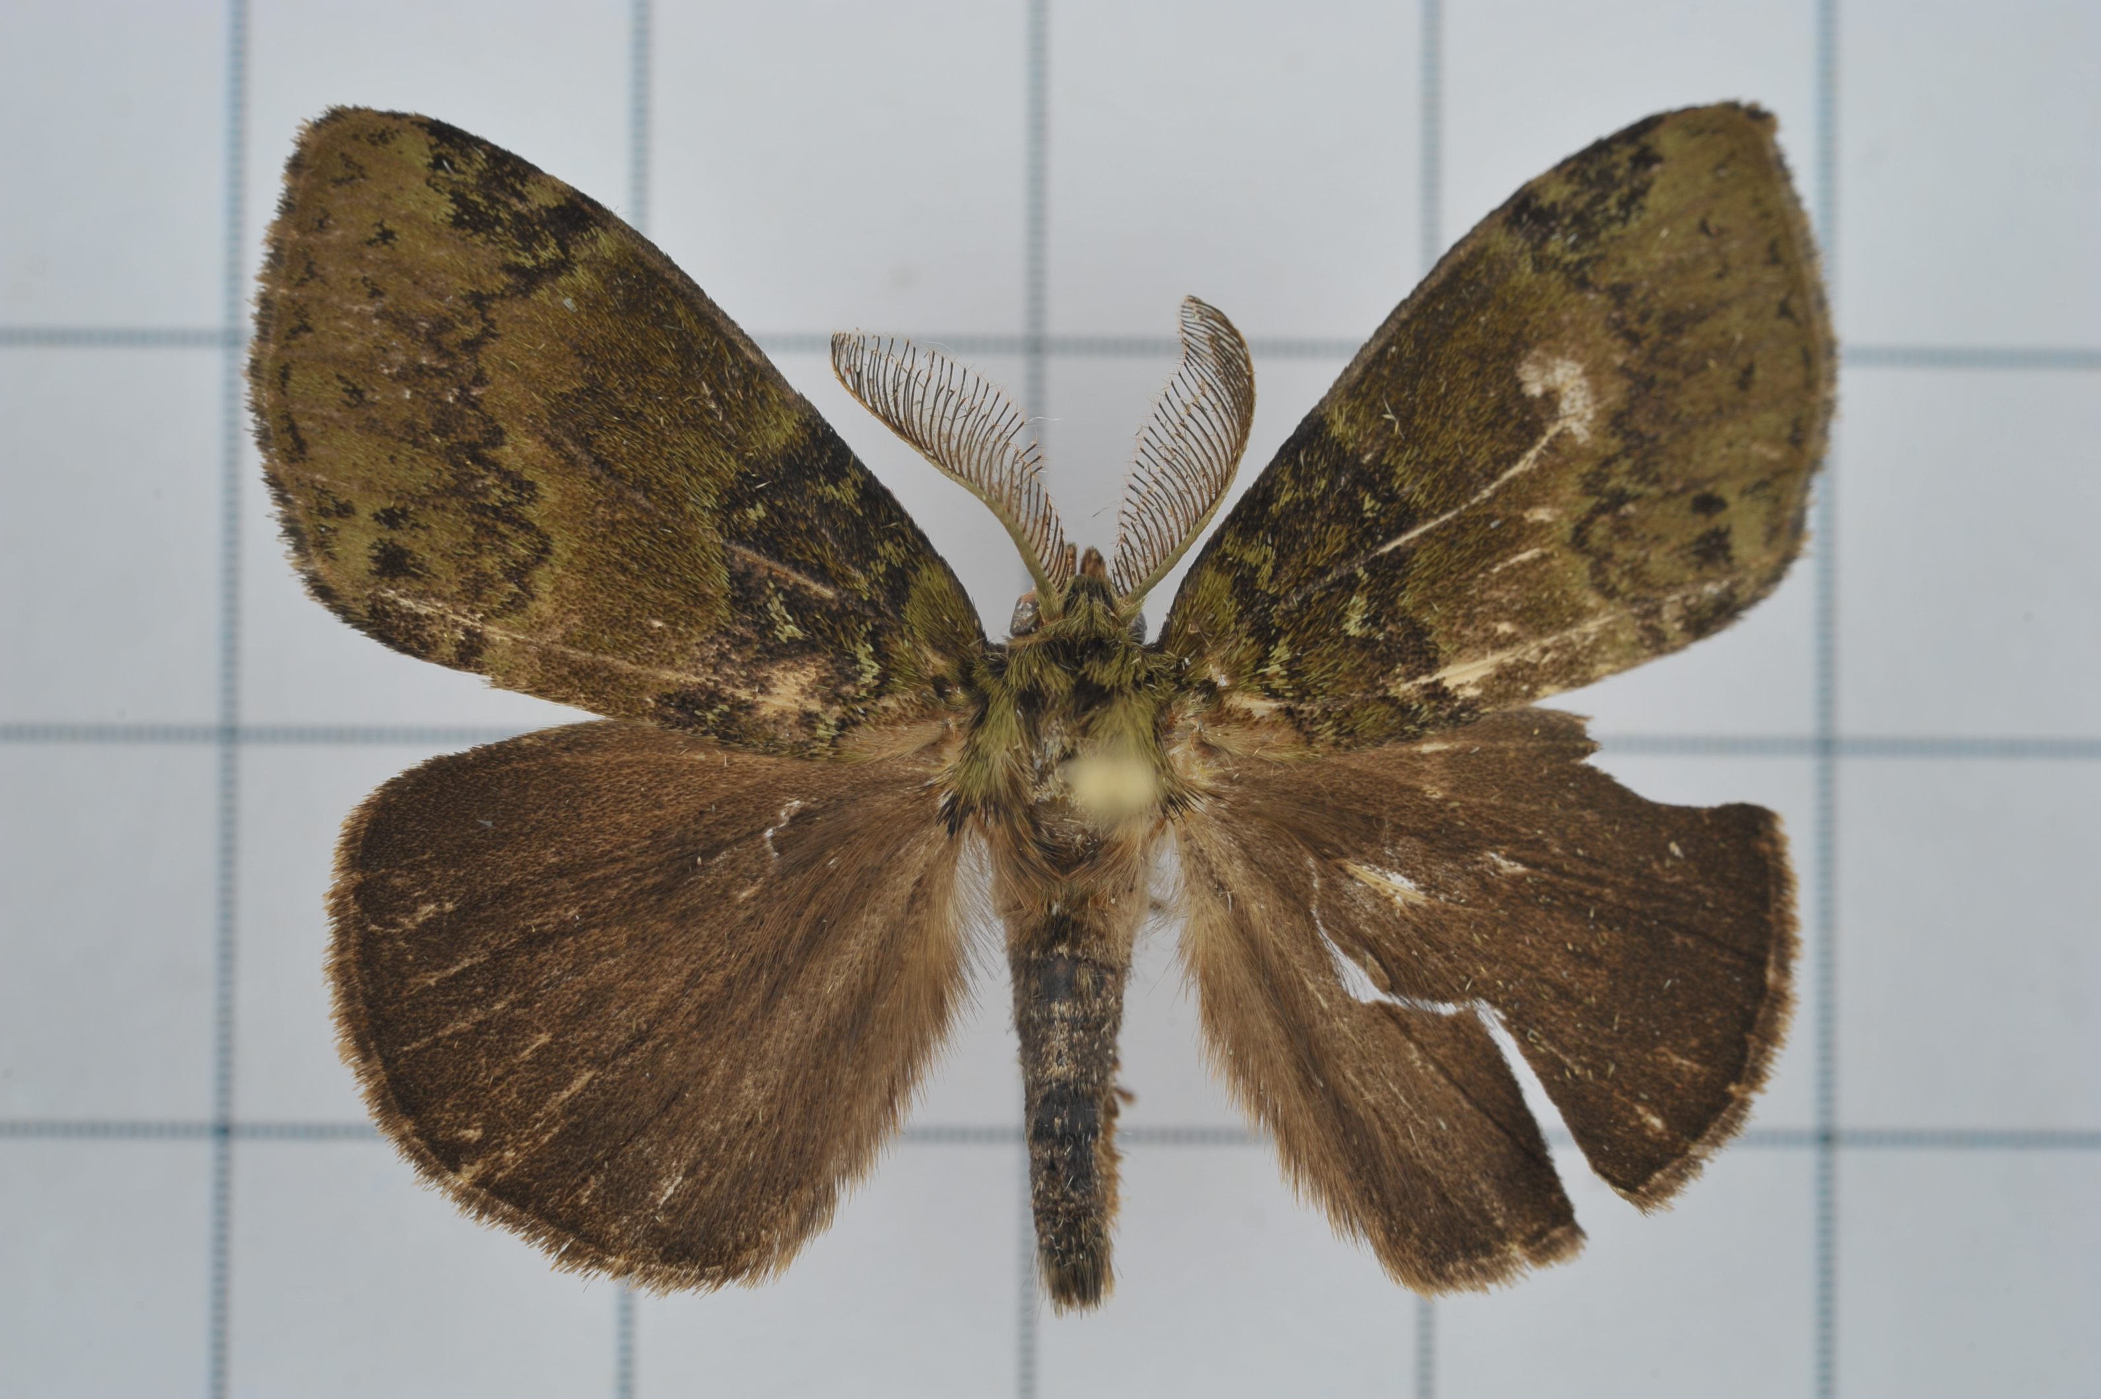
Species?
Ilema olivacea
